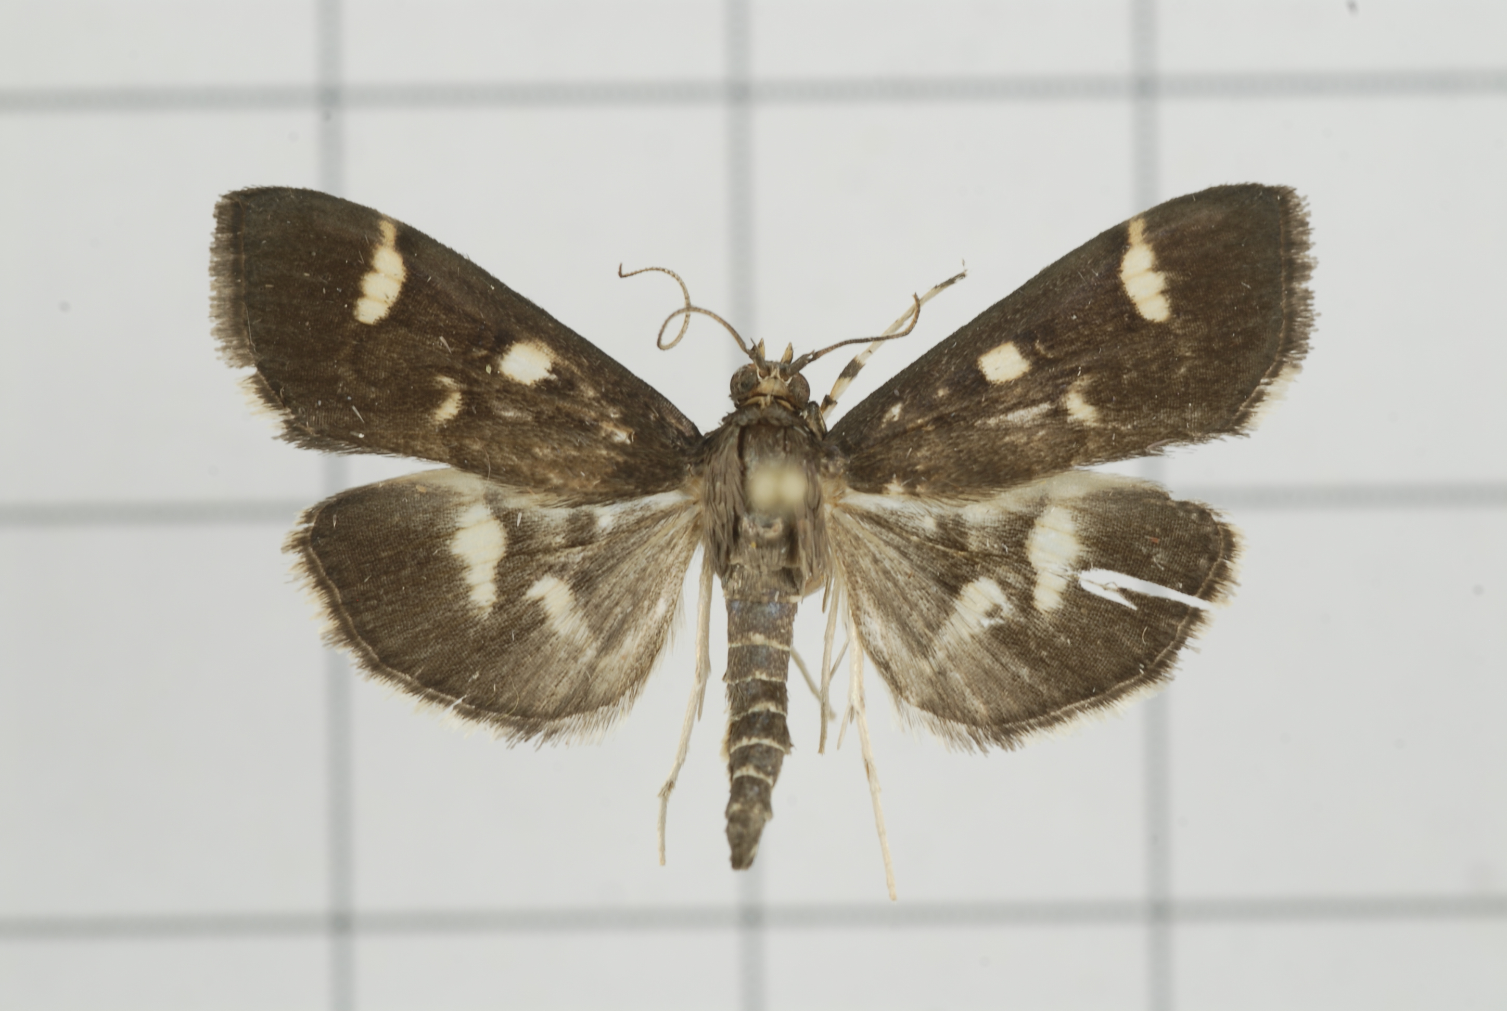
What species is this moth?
Herpetogramma luctuosalis
